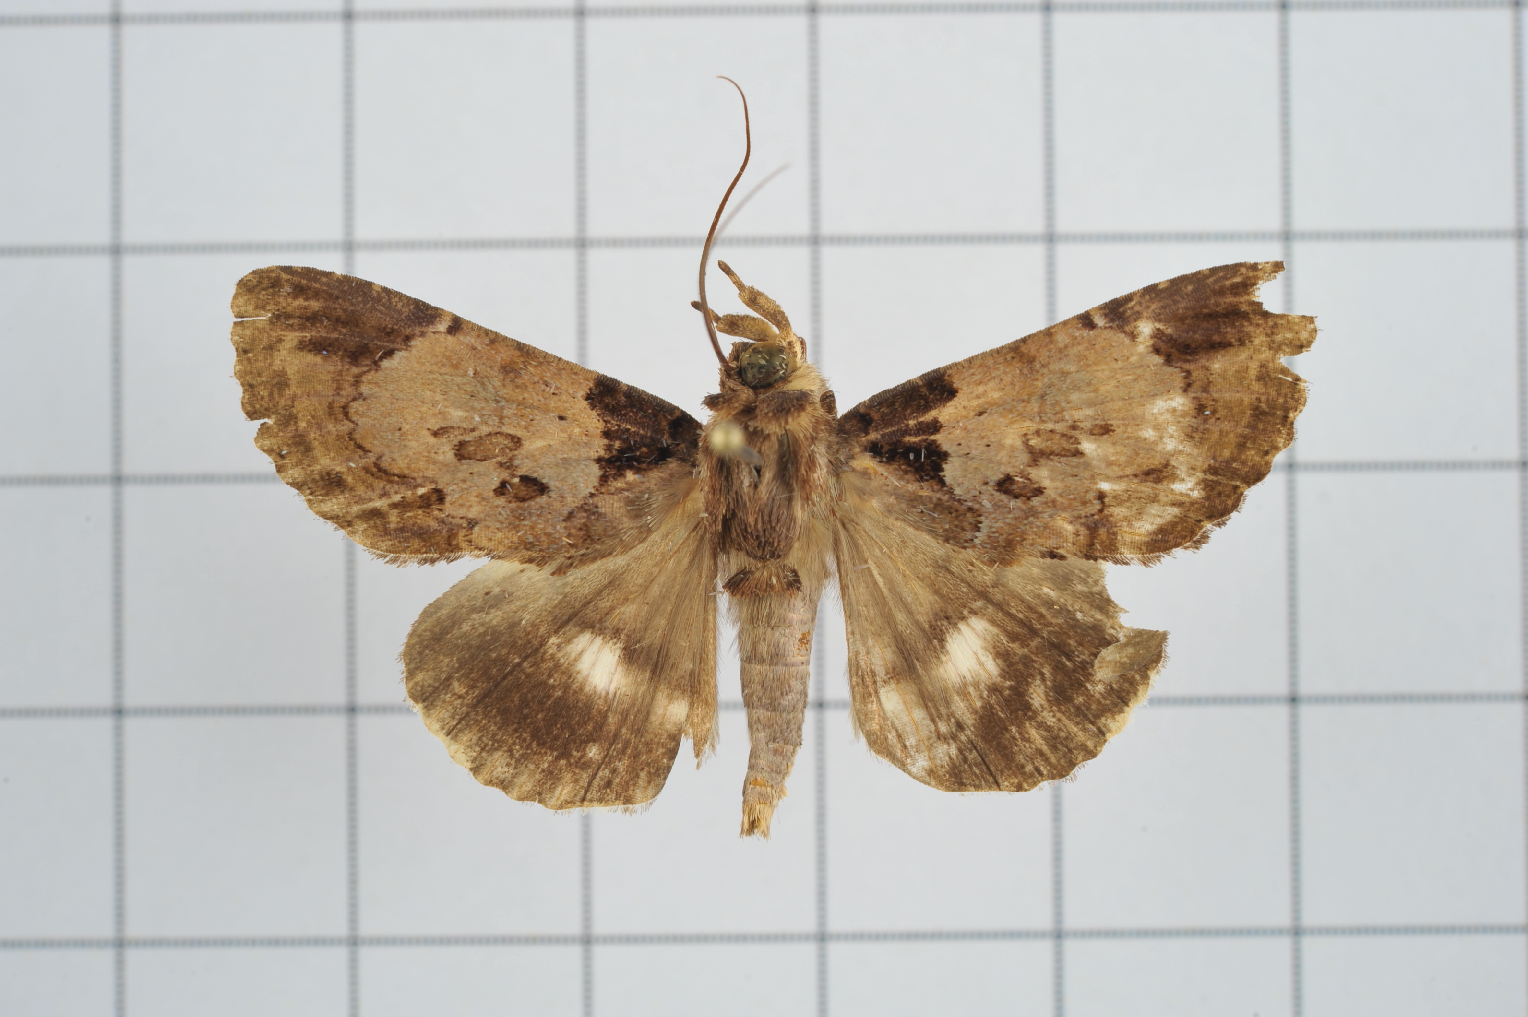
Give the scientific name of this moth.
Ercheia cyllaria
